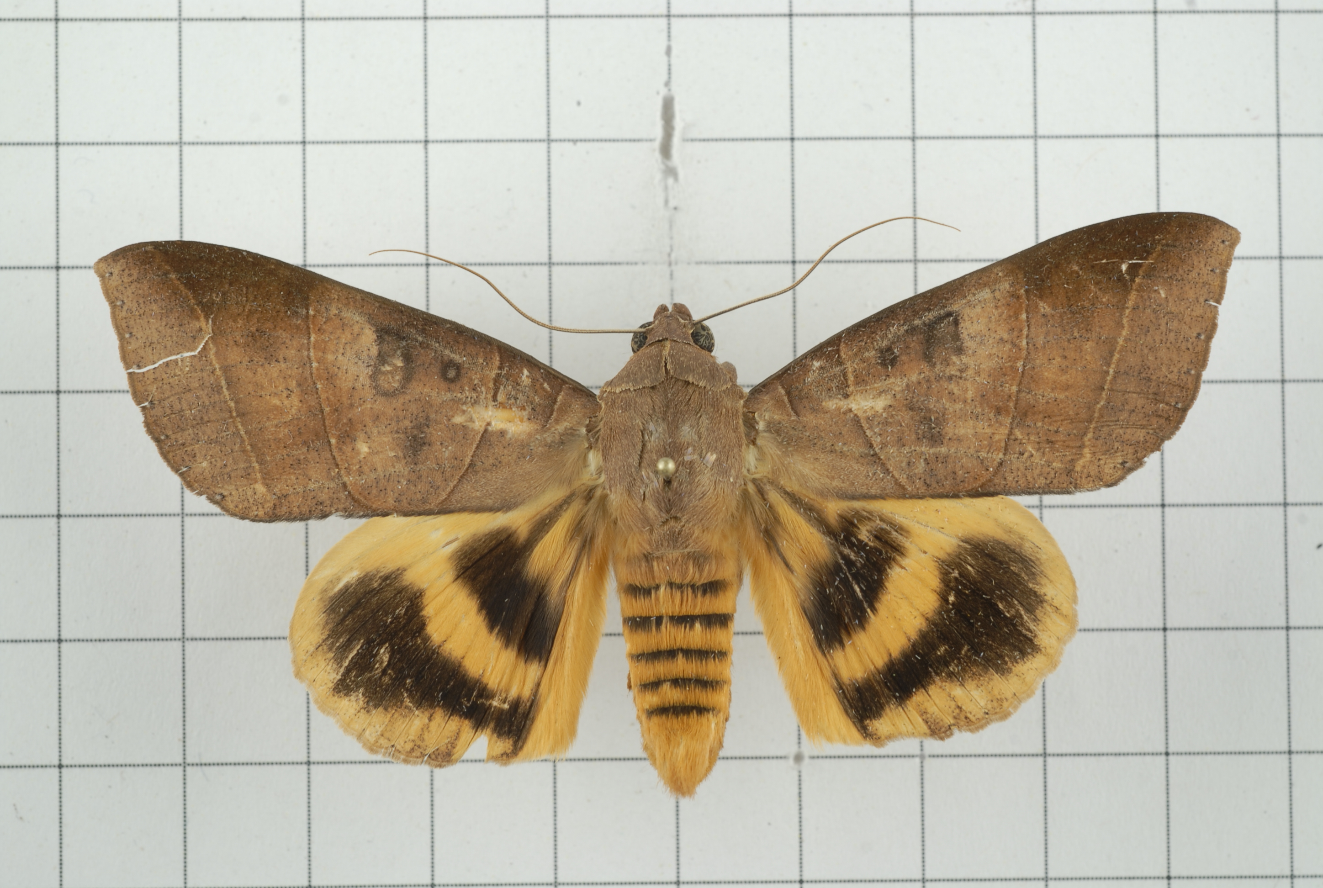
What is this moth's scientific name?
Thyas coronata
